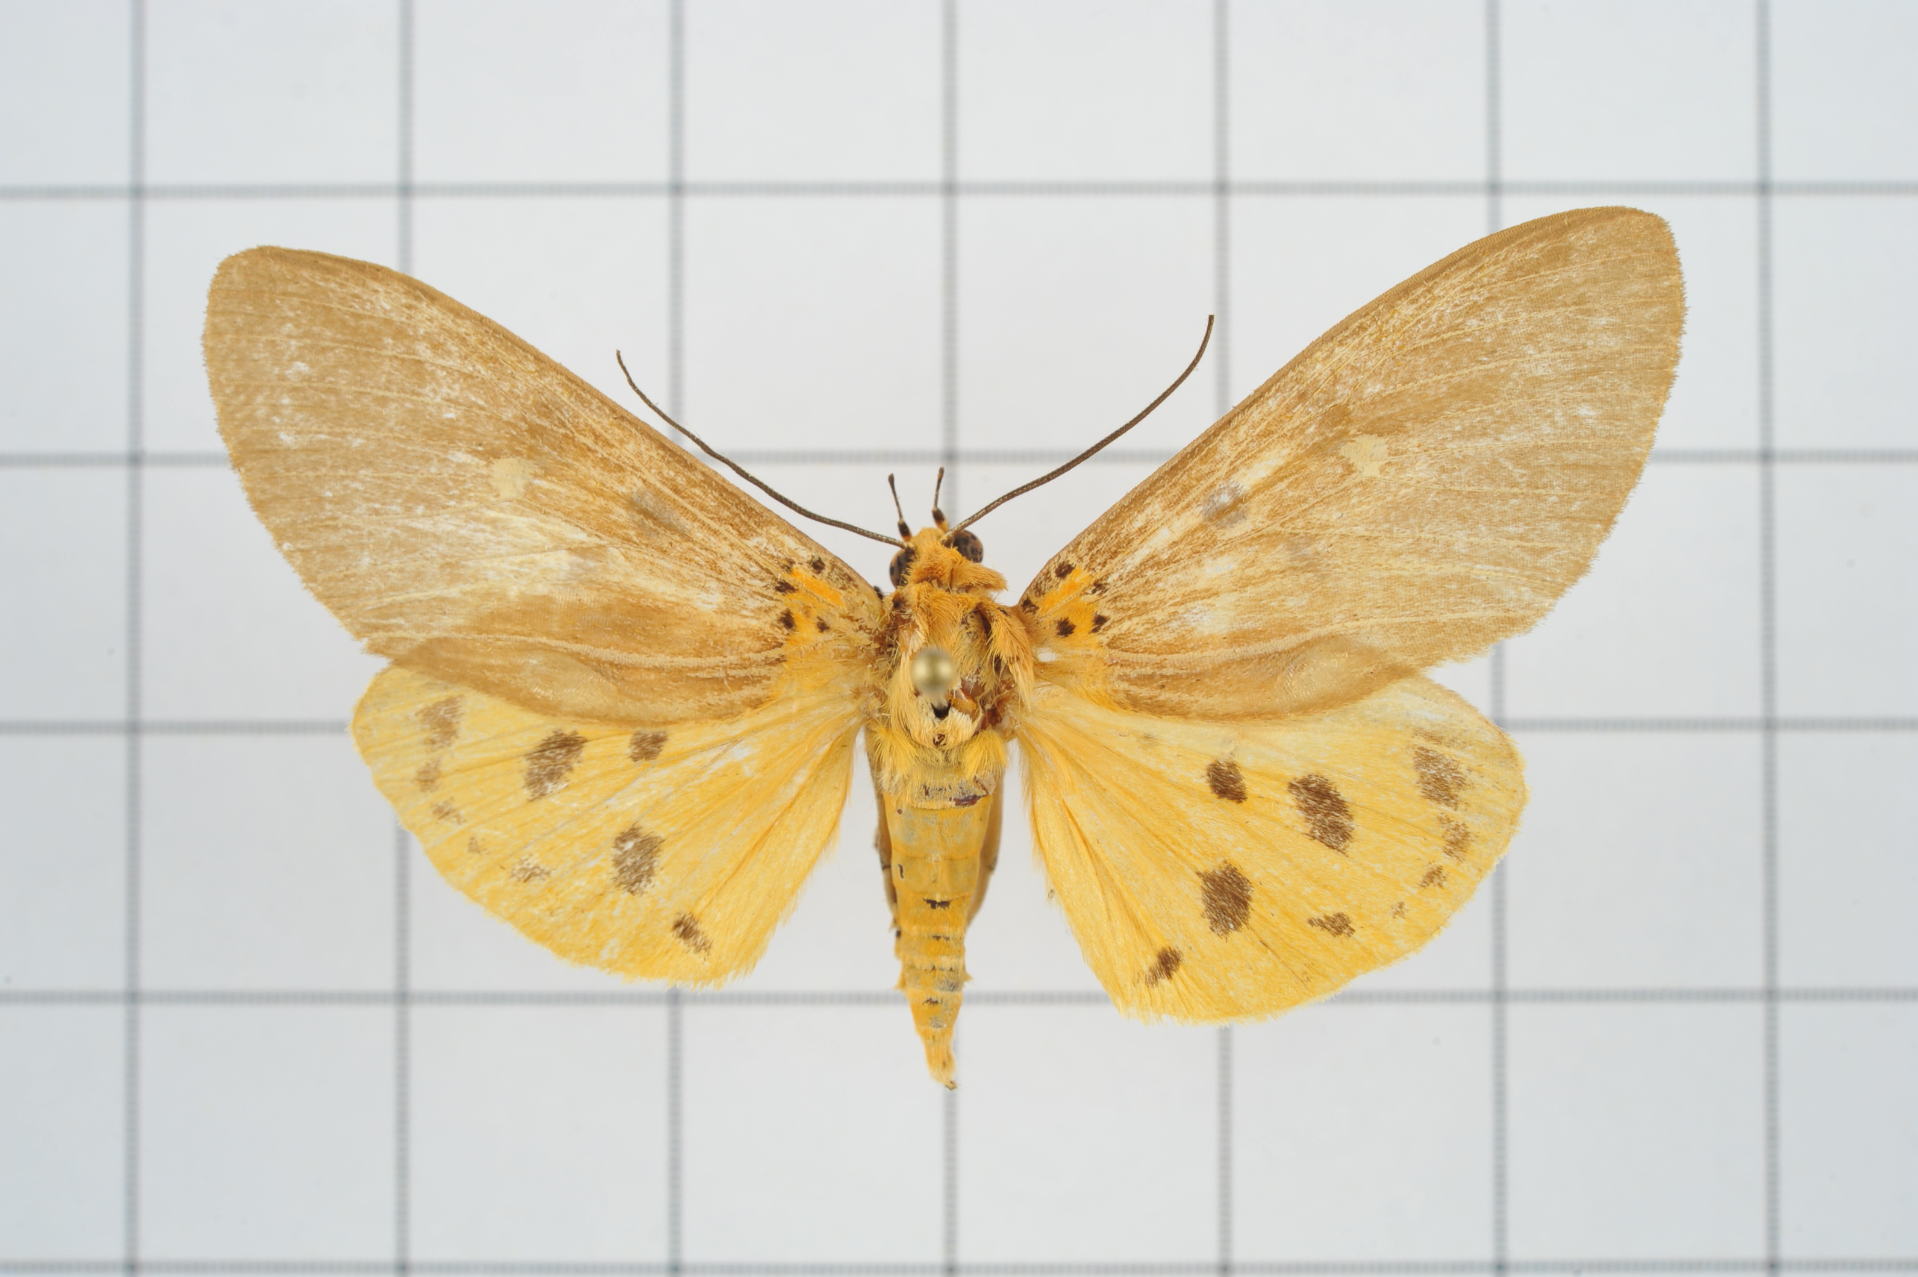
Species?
Asota caricae
